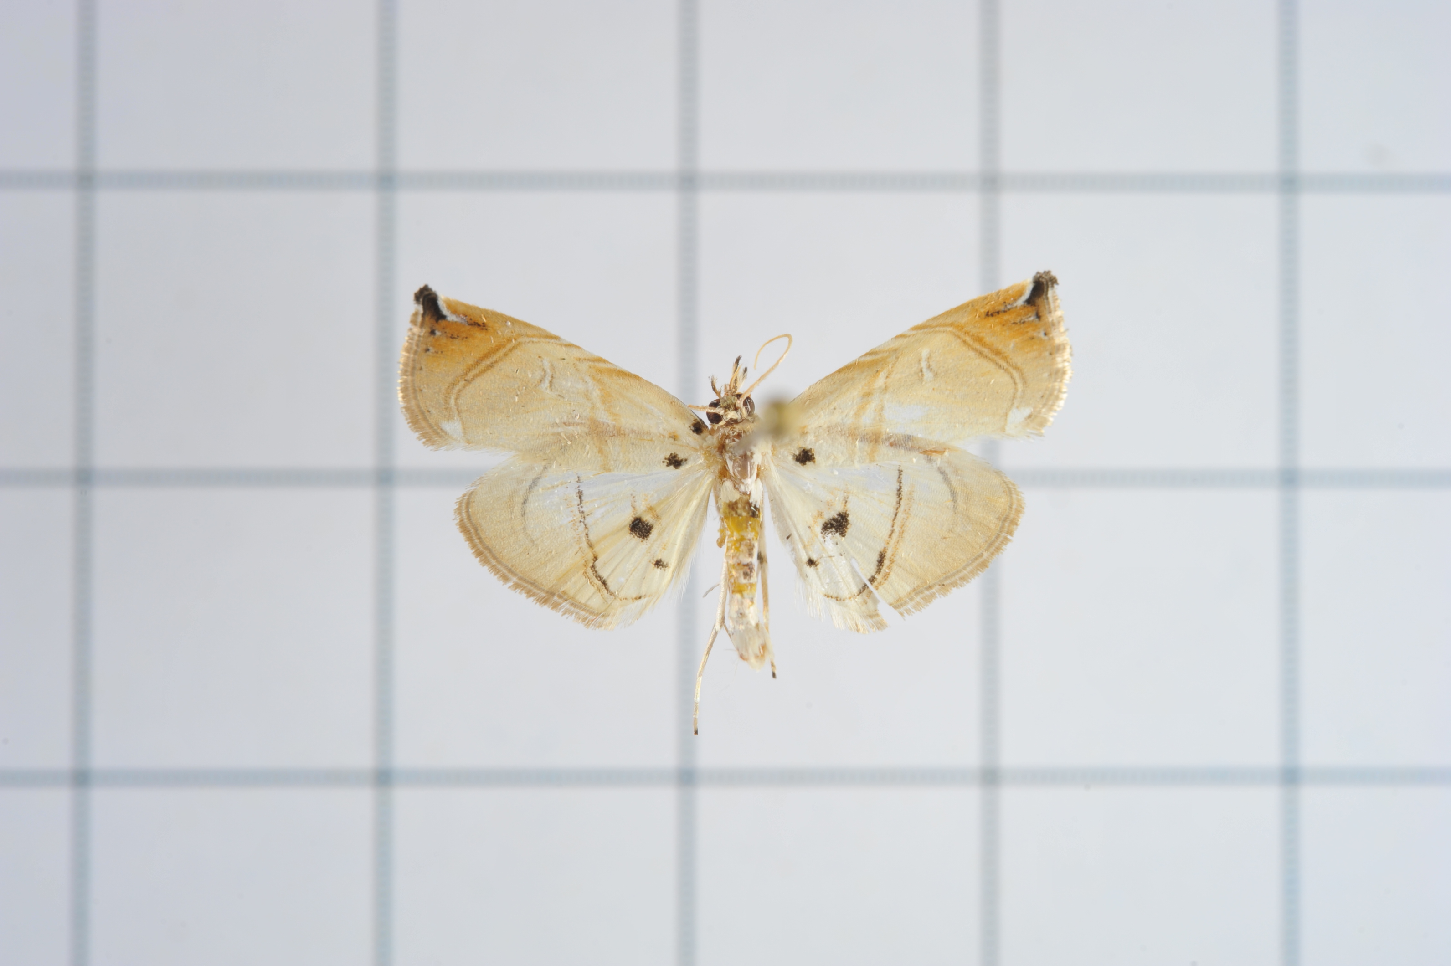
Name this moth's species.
Hendecasis hampsoni
